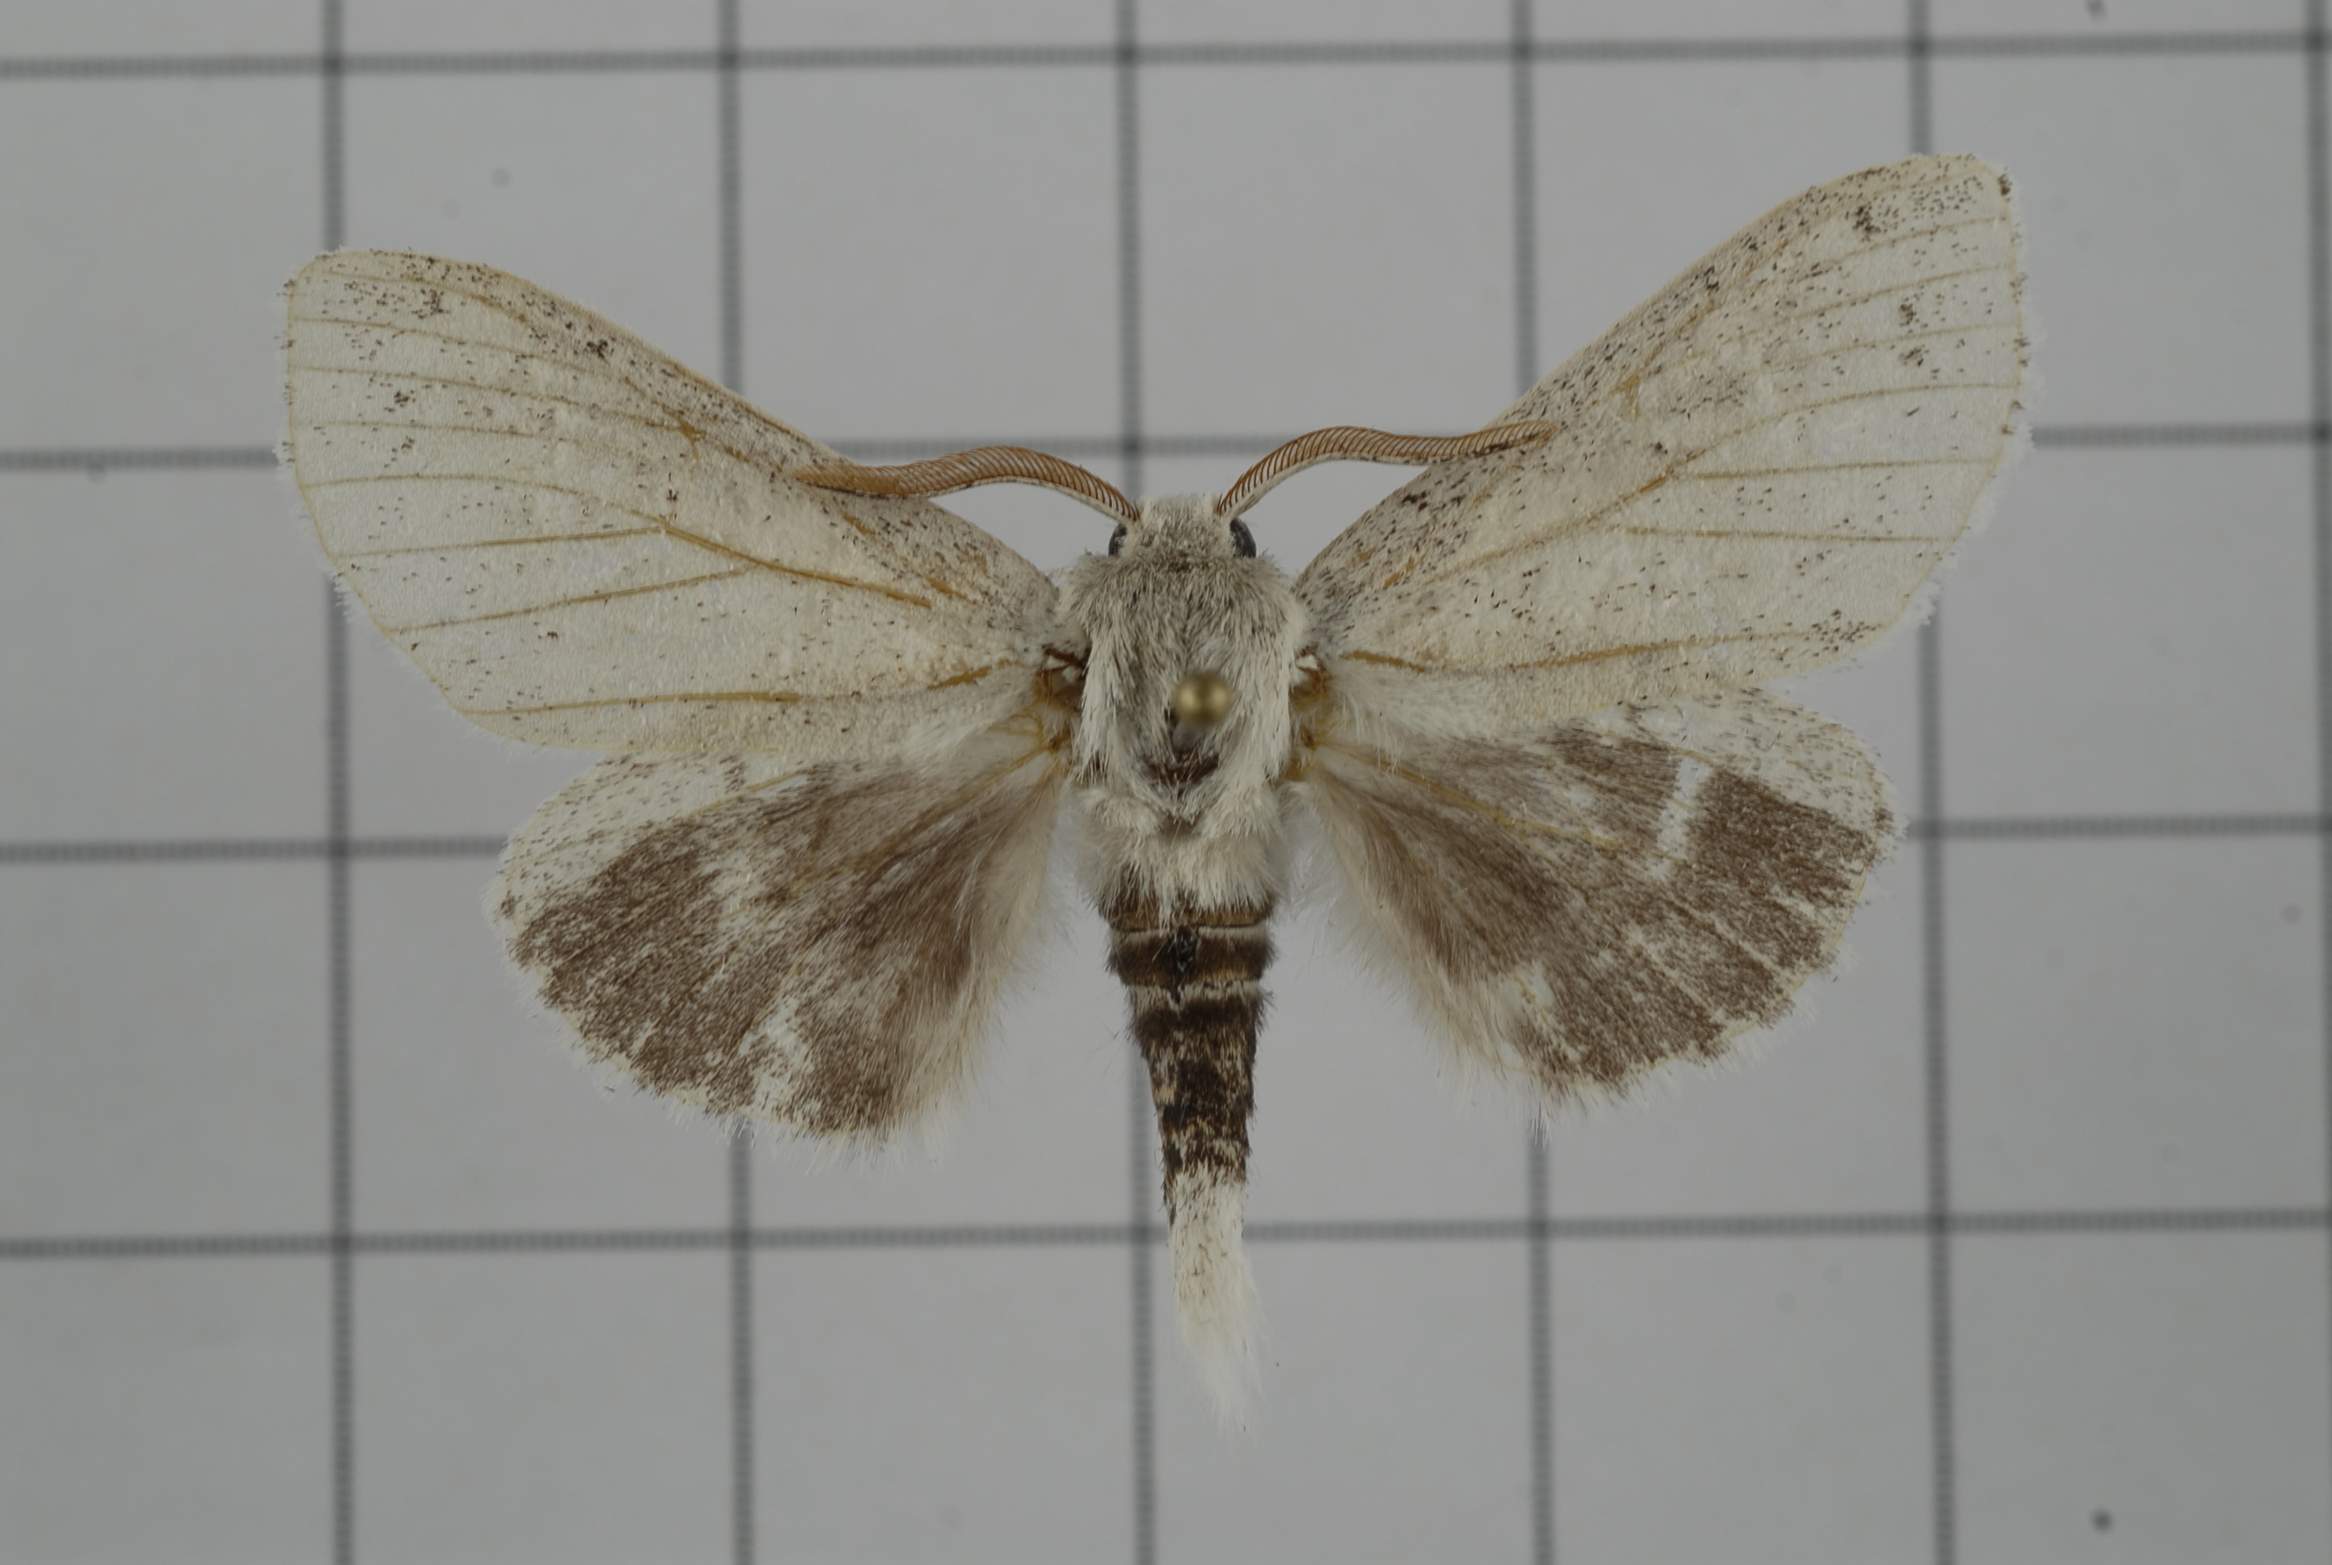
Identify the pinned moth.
Cnethodonta grisescens baibarana
